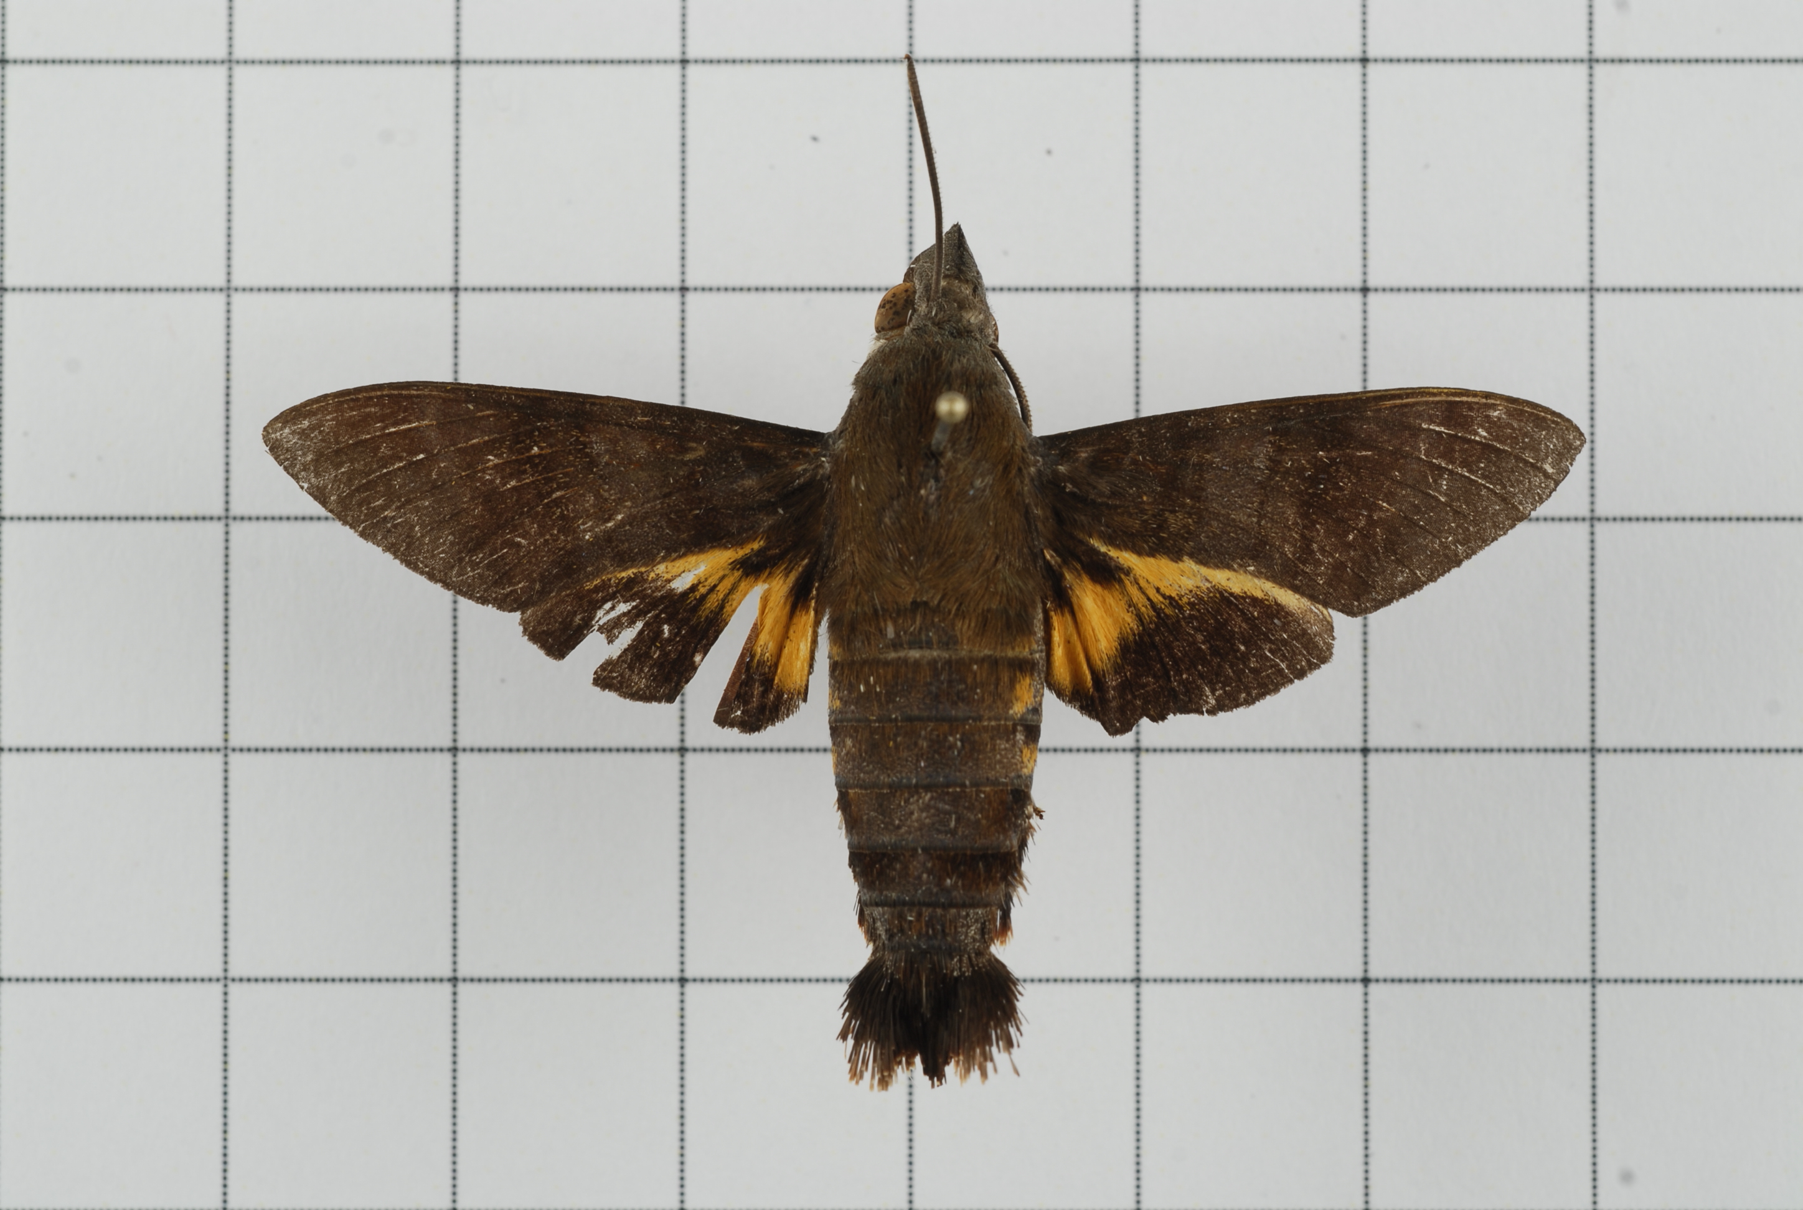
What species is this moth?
Macroglossum corythus corythus
